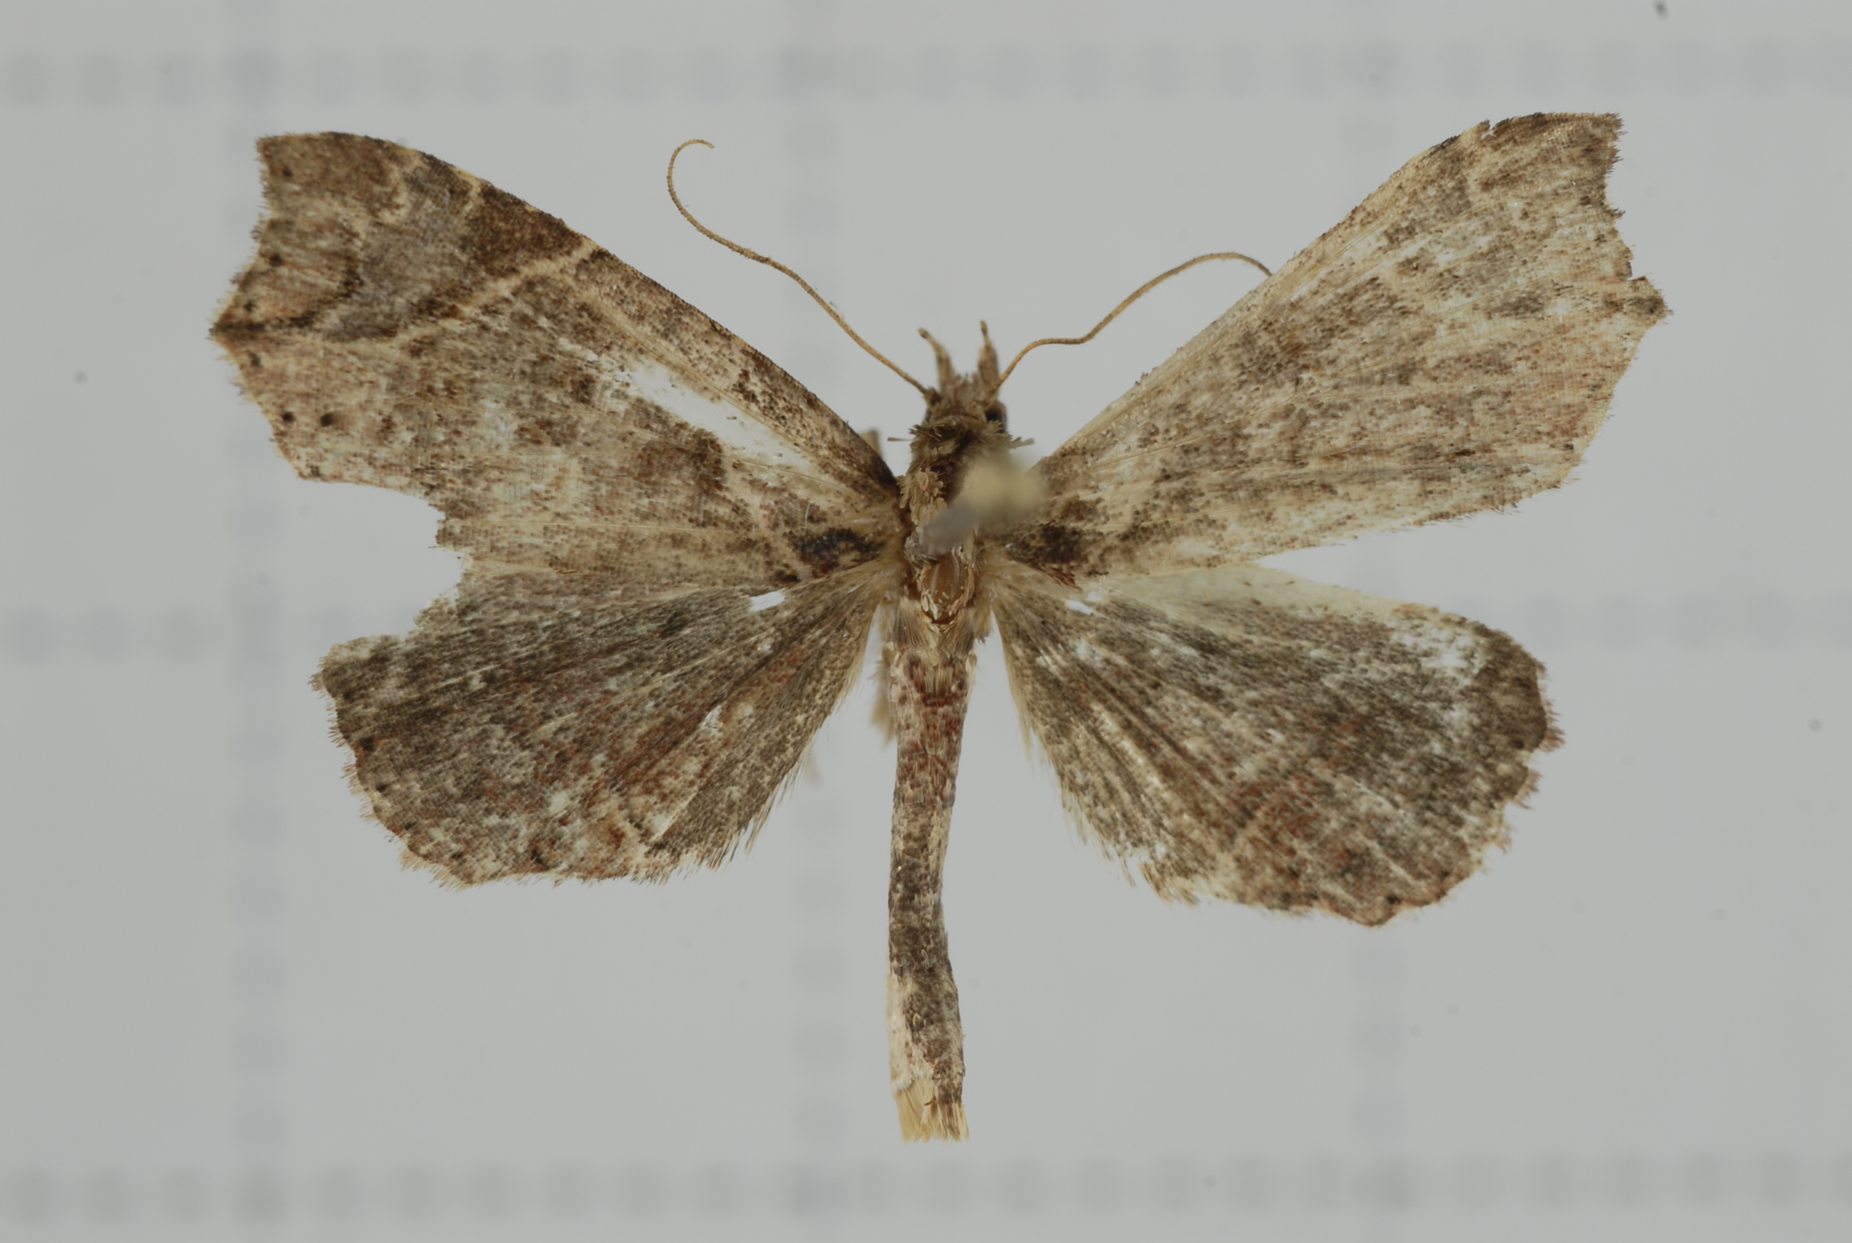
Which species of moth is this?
Parolulis renalis
